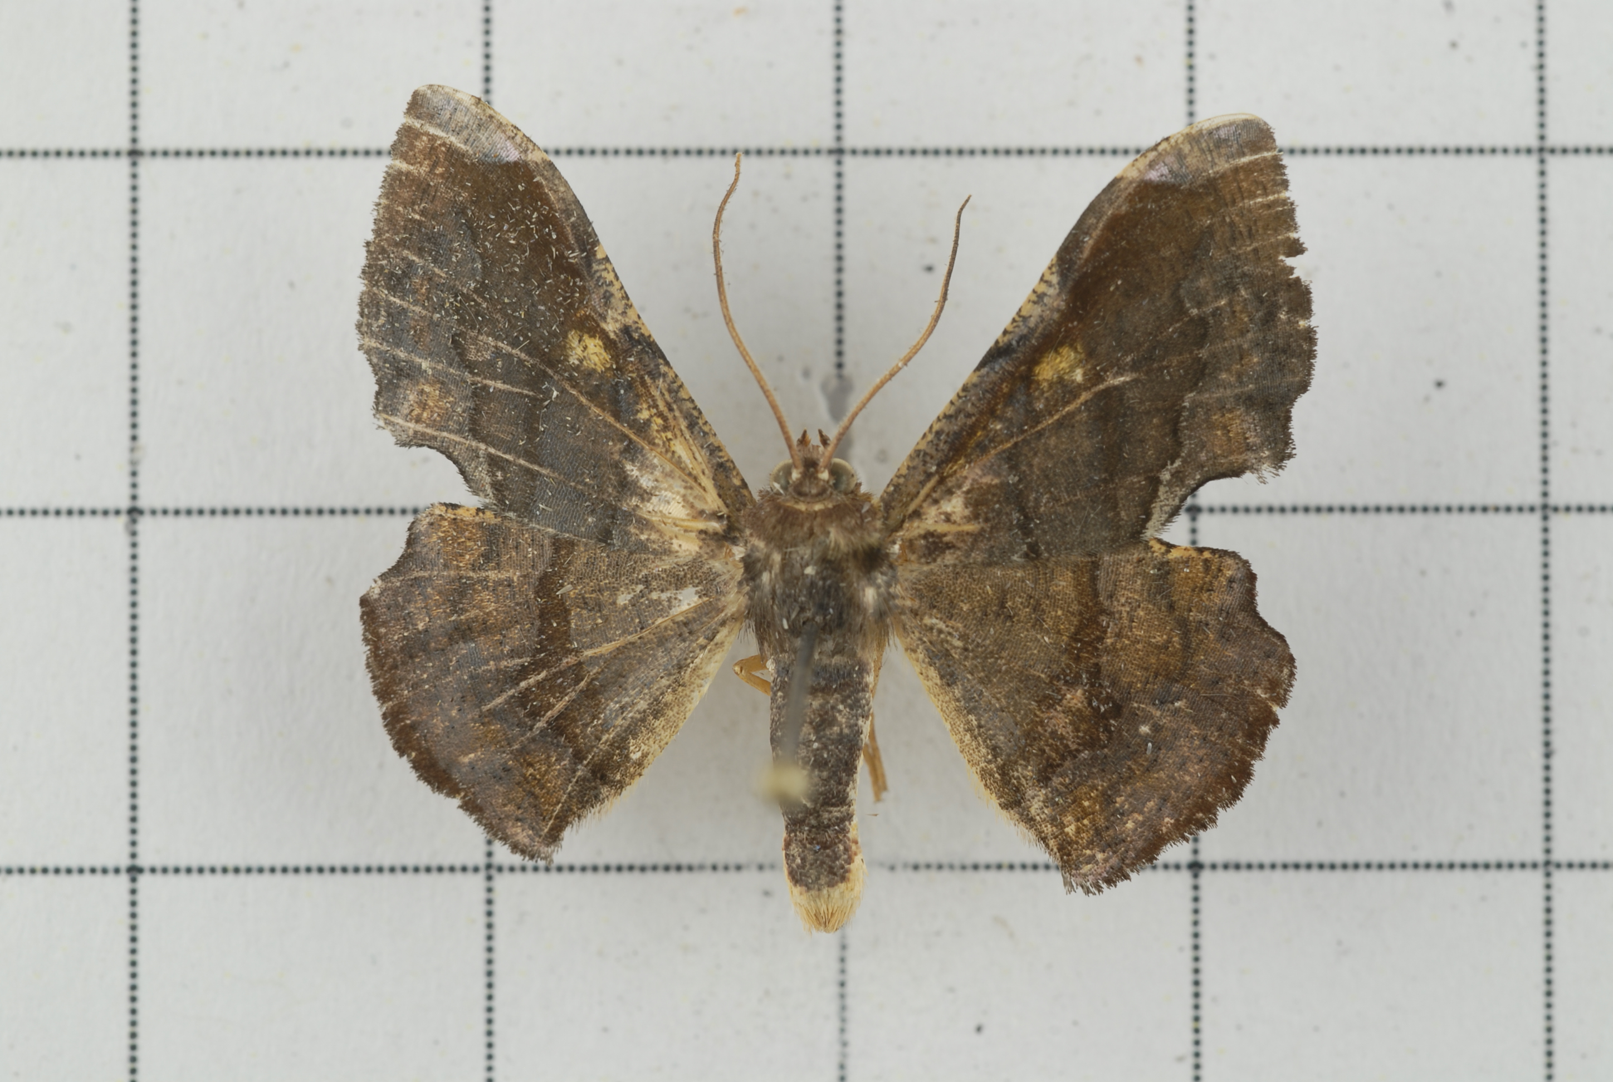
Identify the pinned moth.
Fascellina chromataria
